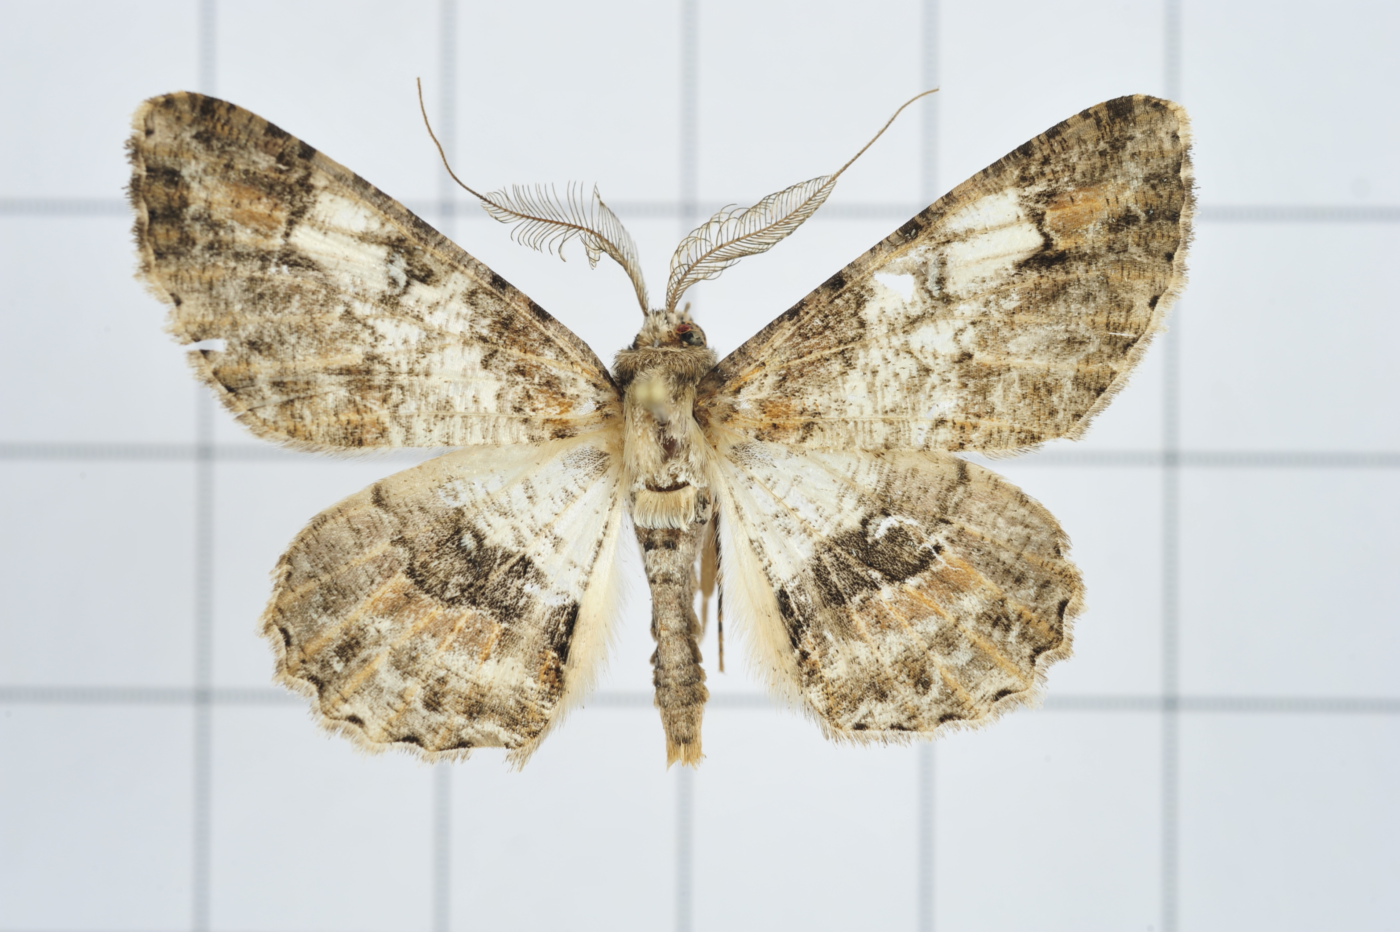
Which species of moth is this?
Cleora fraterna
